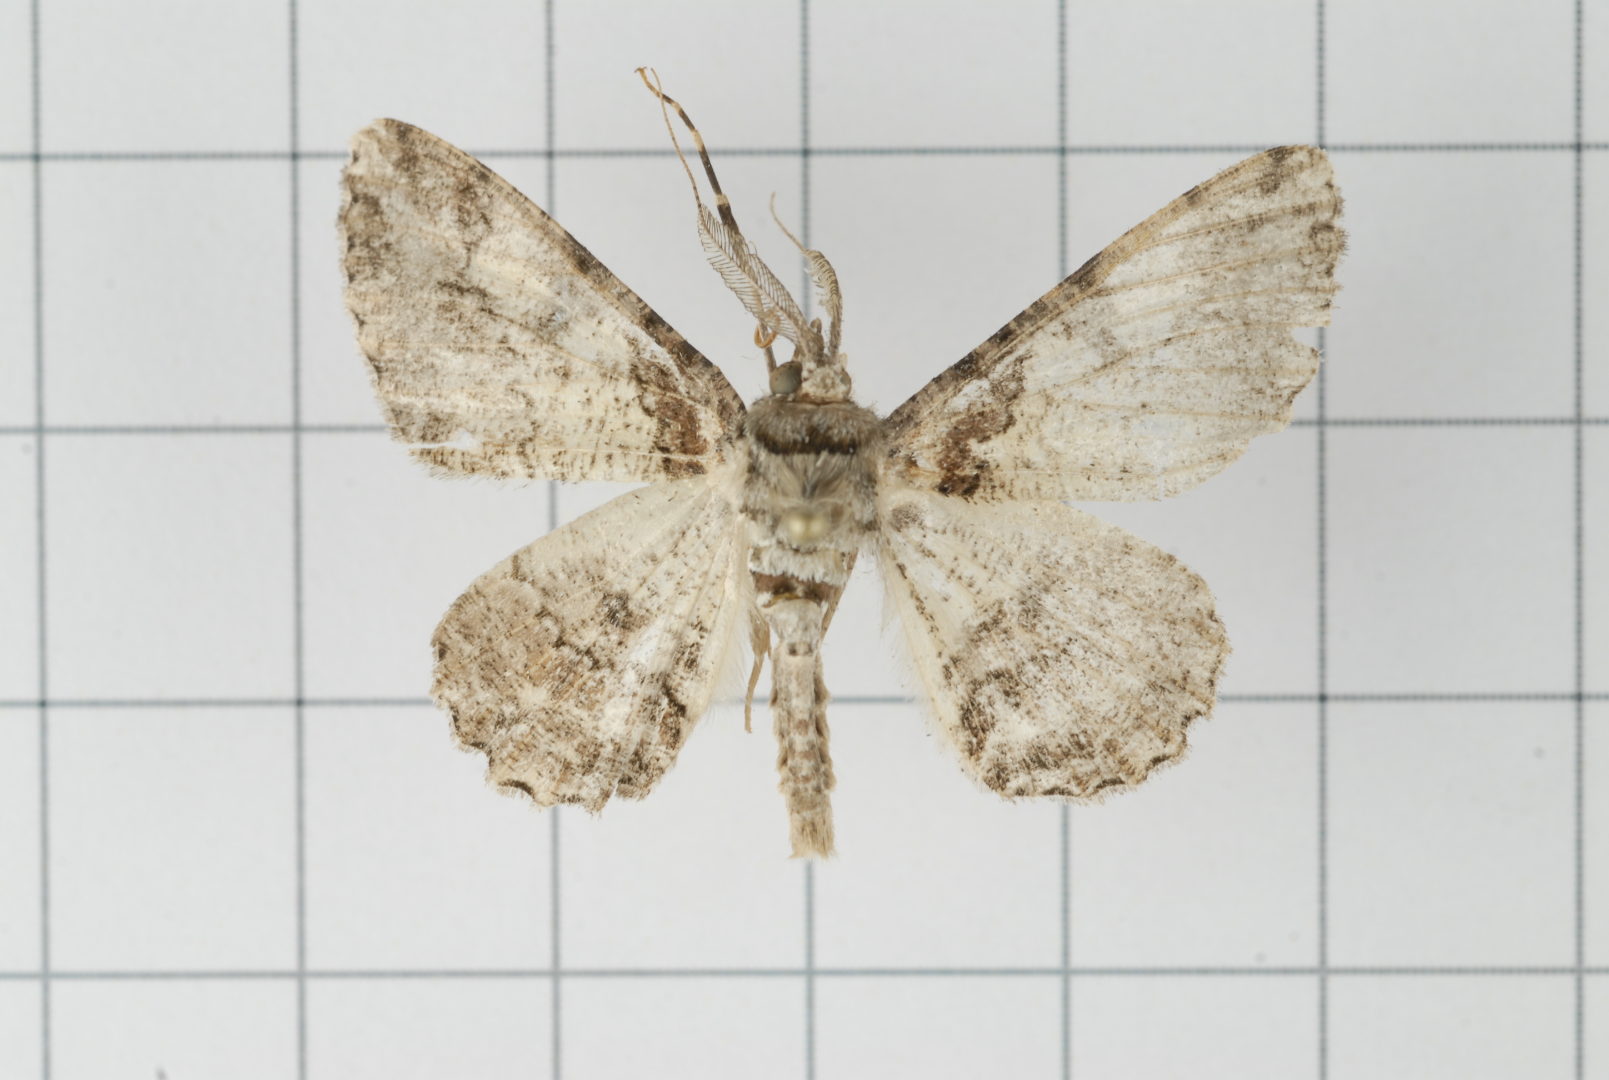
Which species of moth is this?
Cleora fraterna
